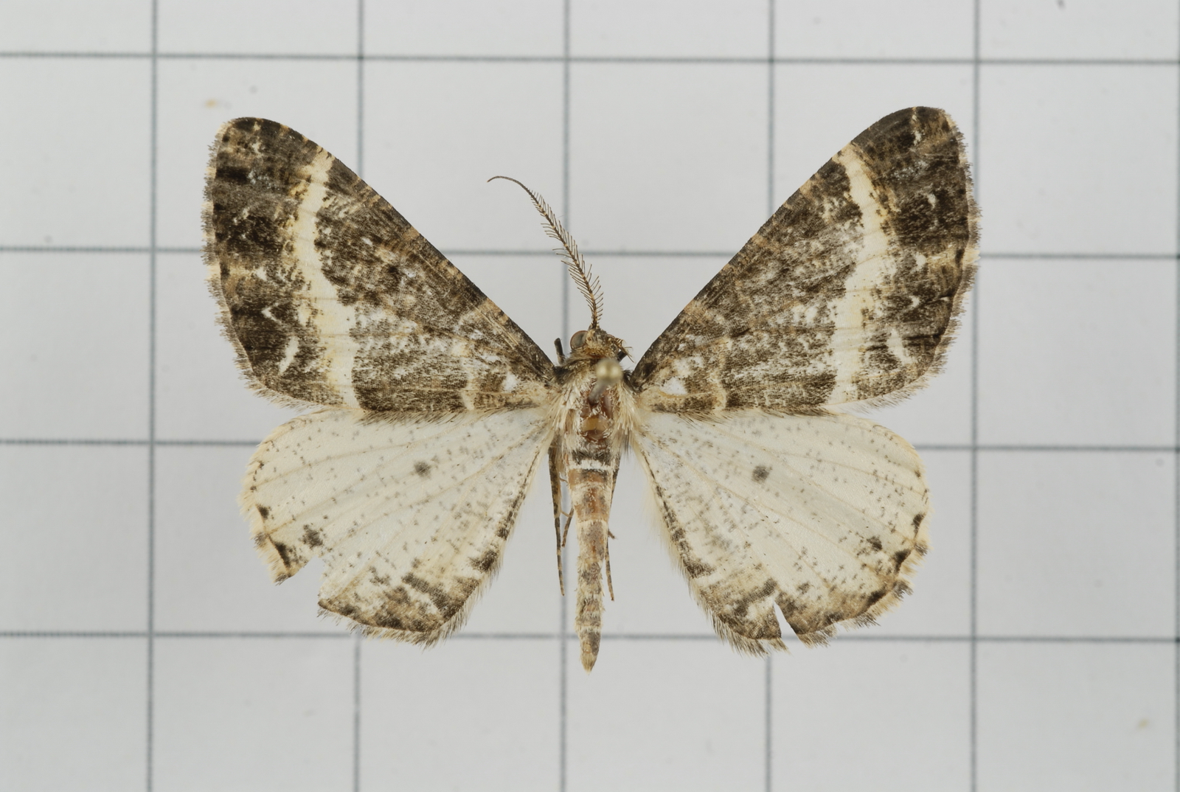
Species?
Harutalcis fumigata
